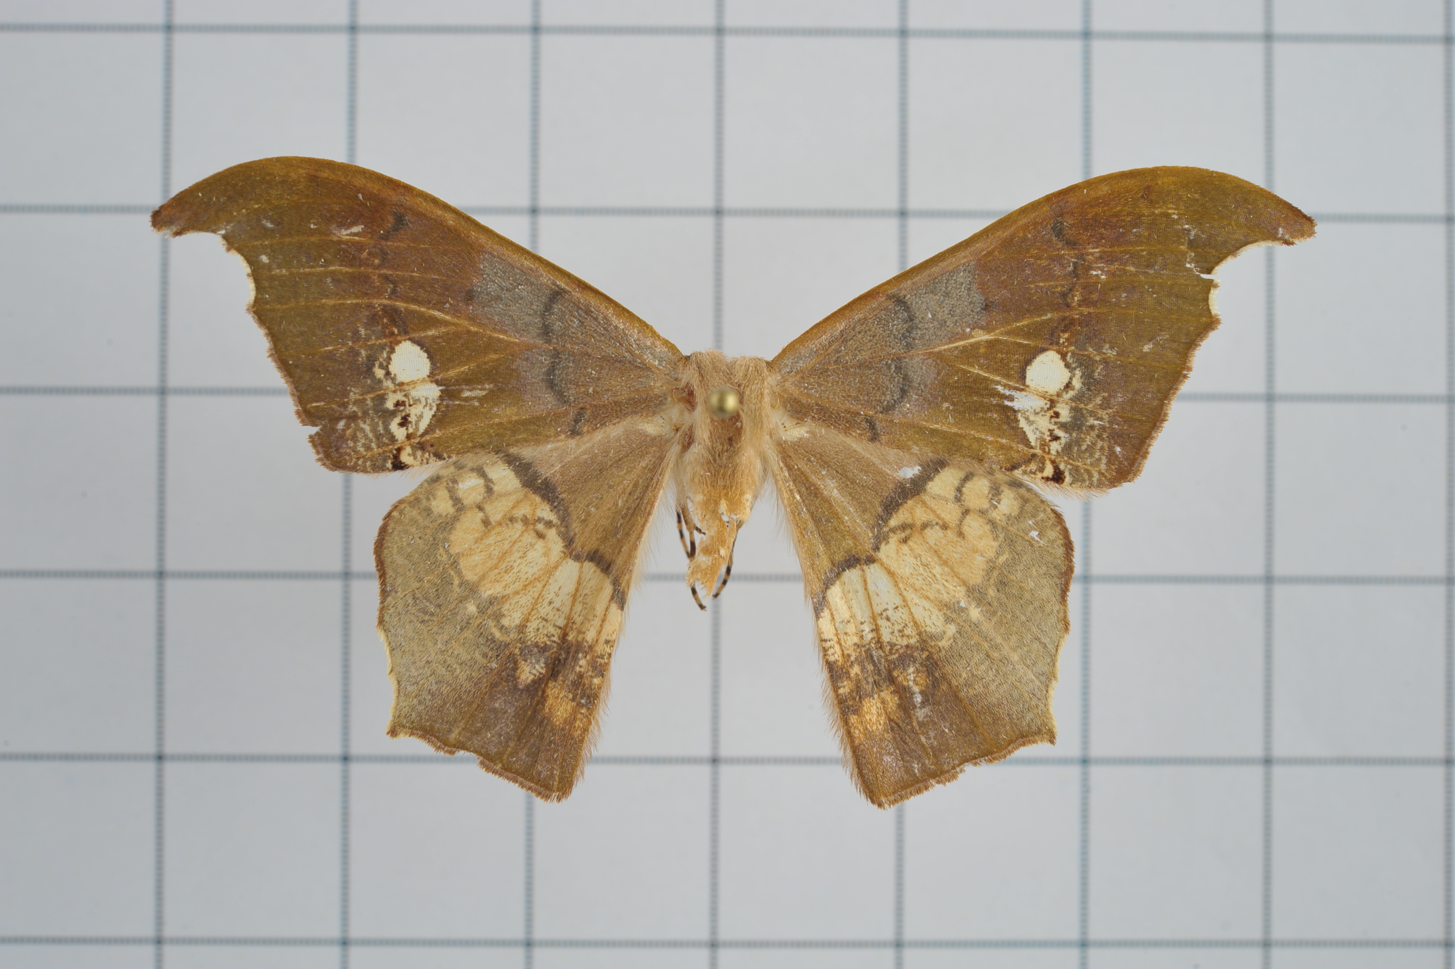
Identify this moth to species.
Timandromorpha discolor
